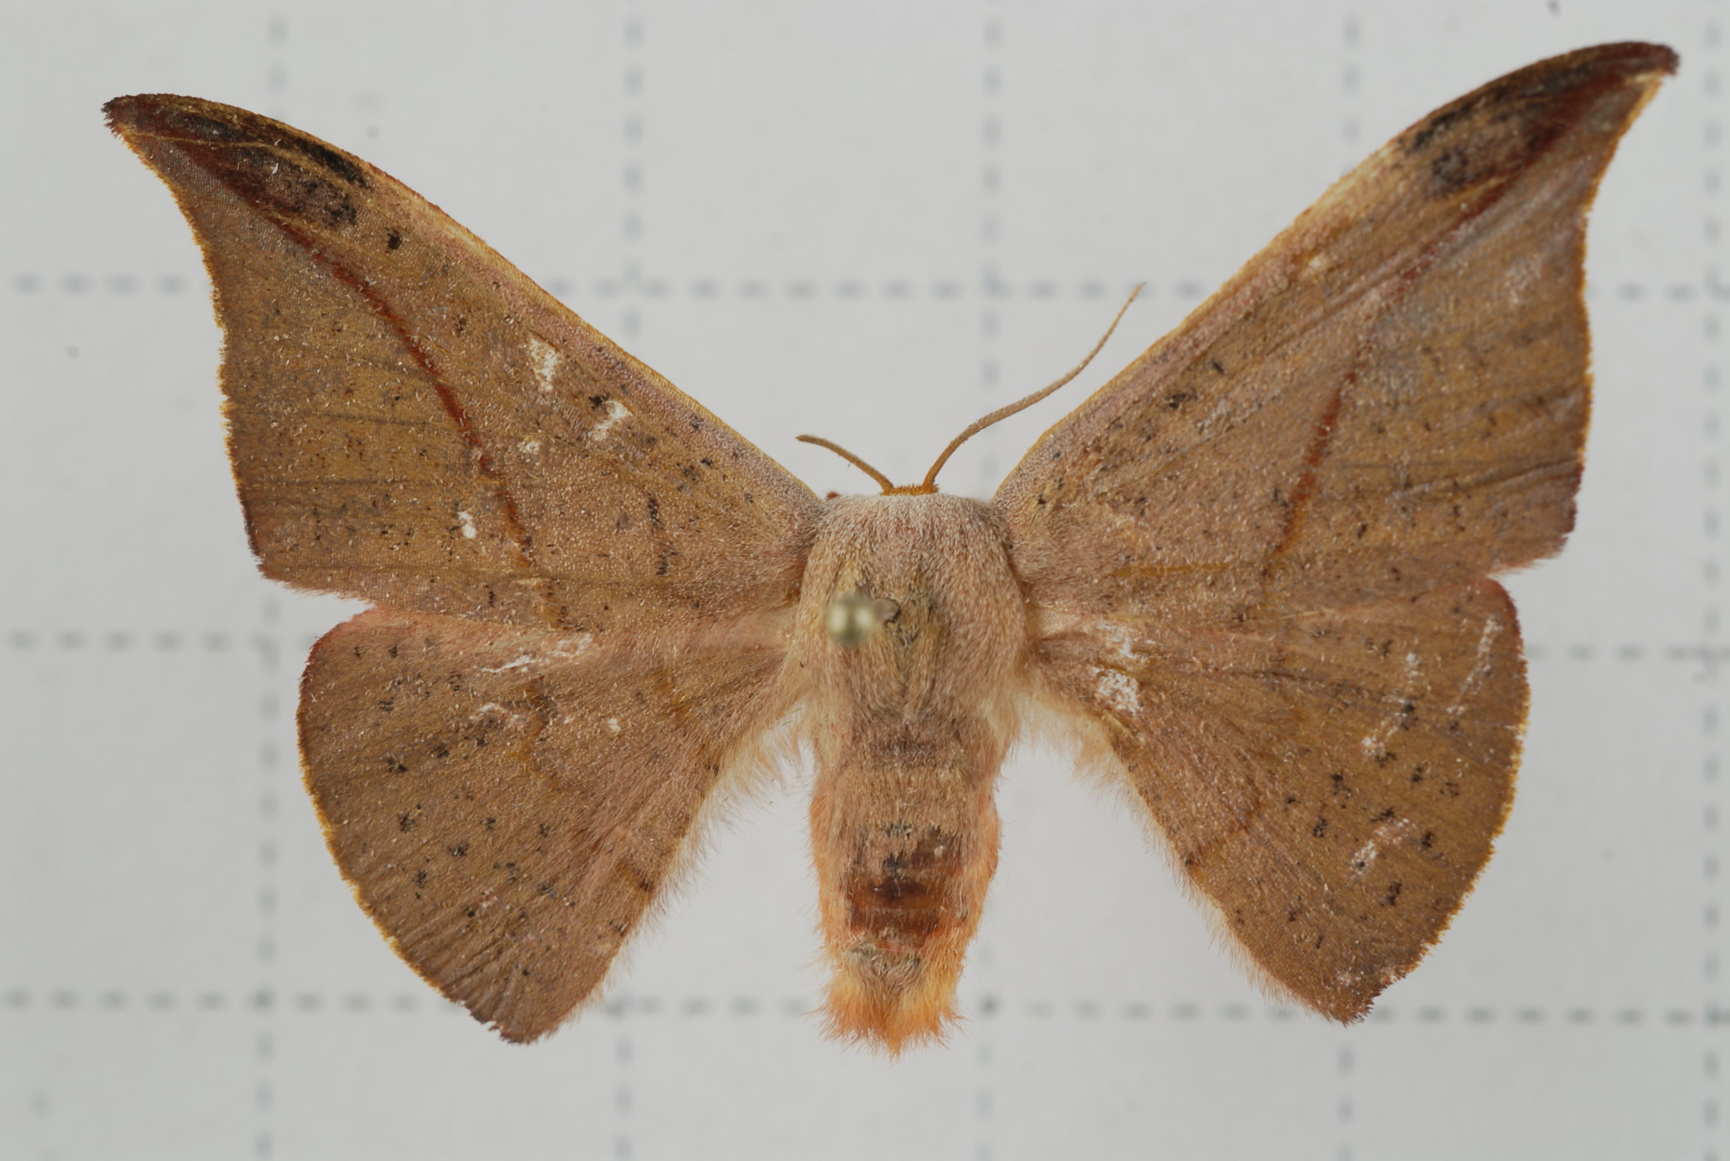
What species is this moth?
Oreta insignis
